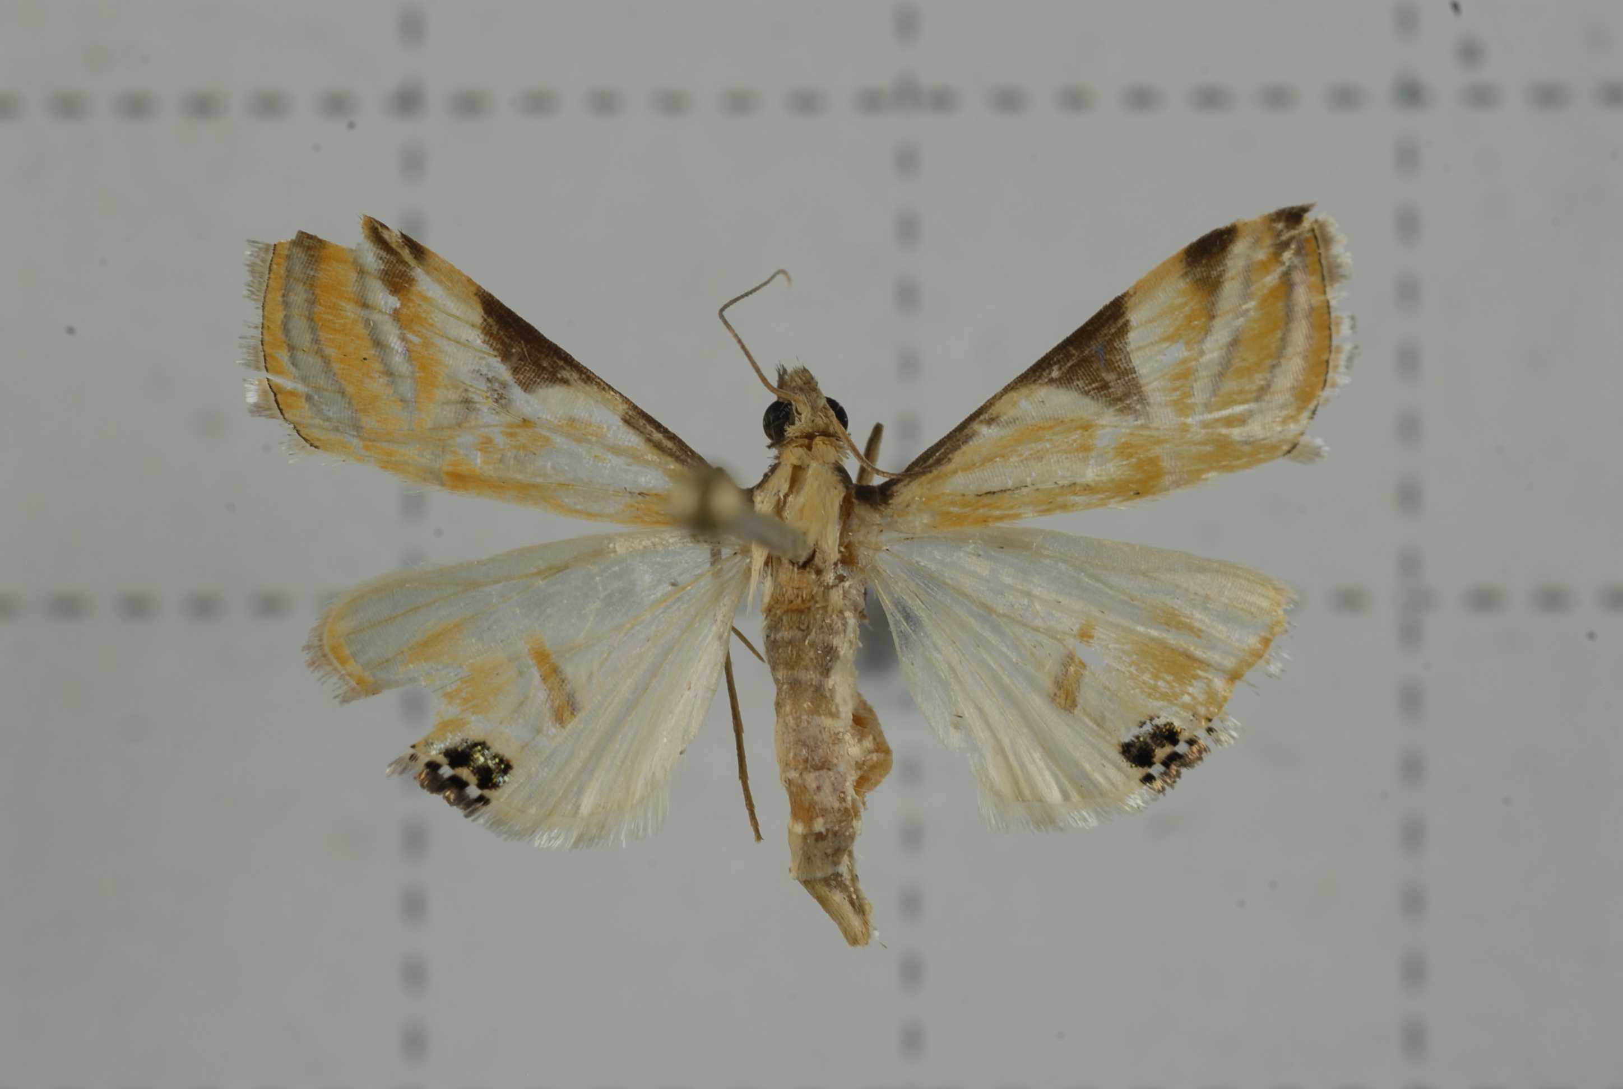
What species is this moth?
Talanga sexpunctalis
